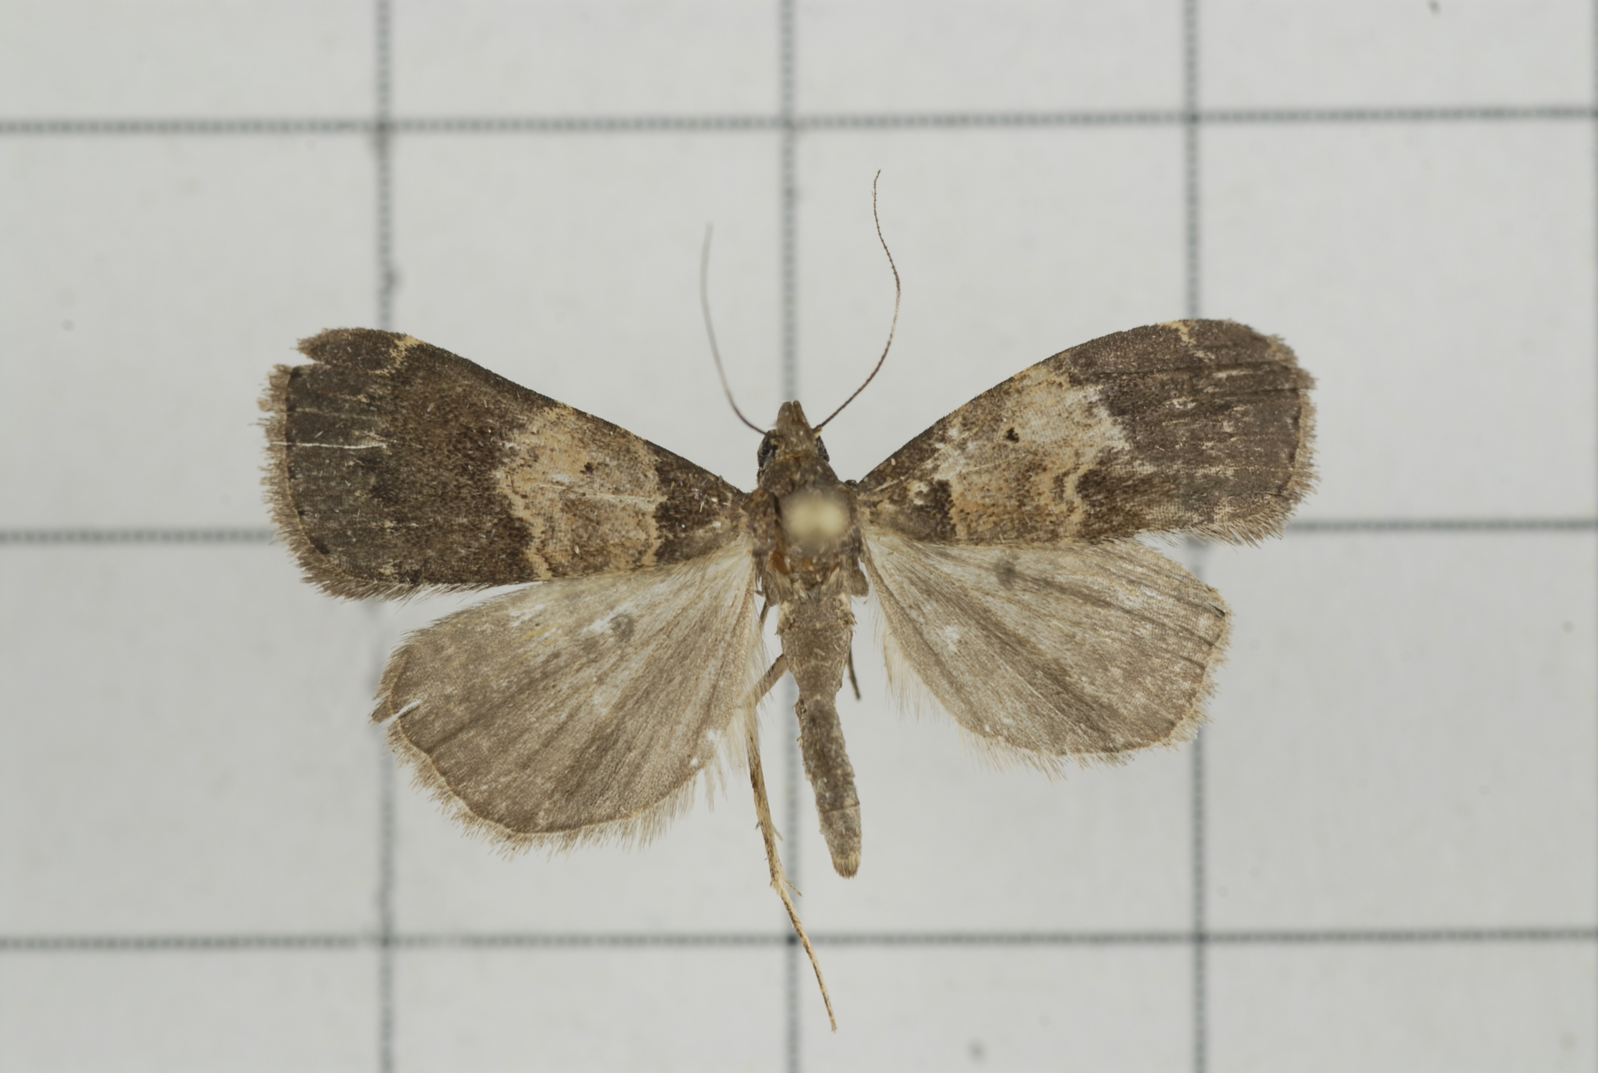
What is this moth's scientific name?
Hydrillodes nilgirialis
